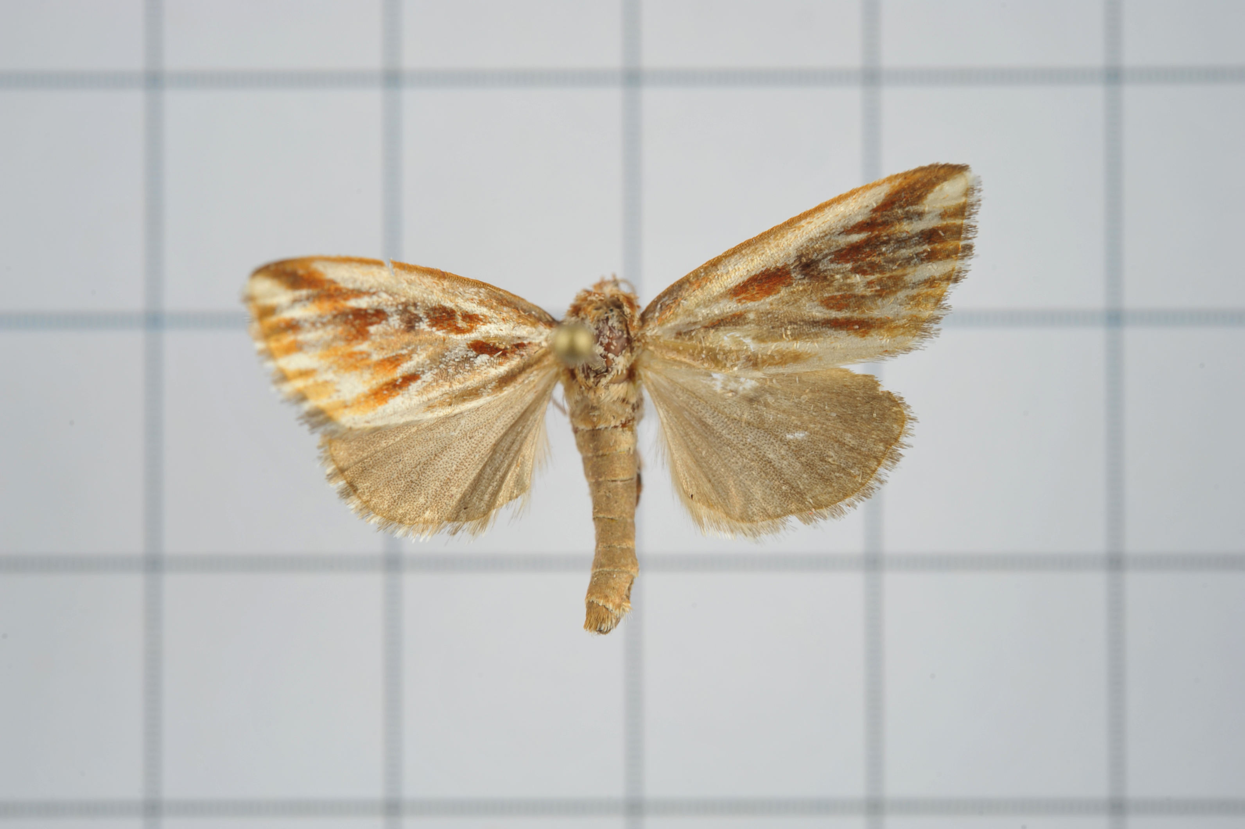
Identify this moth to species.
Narangodes confluens
